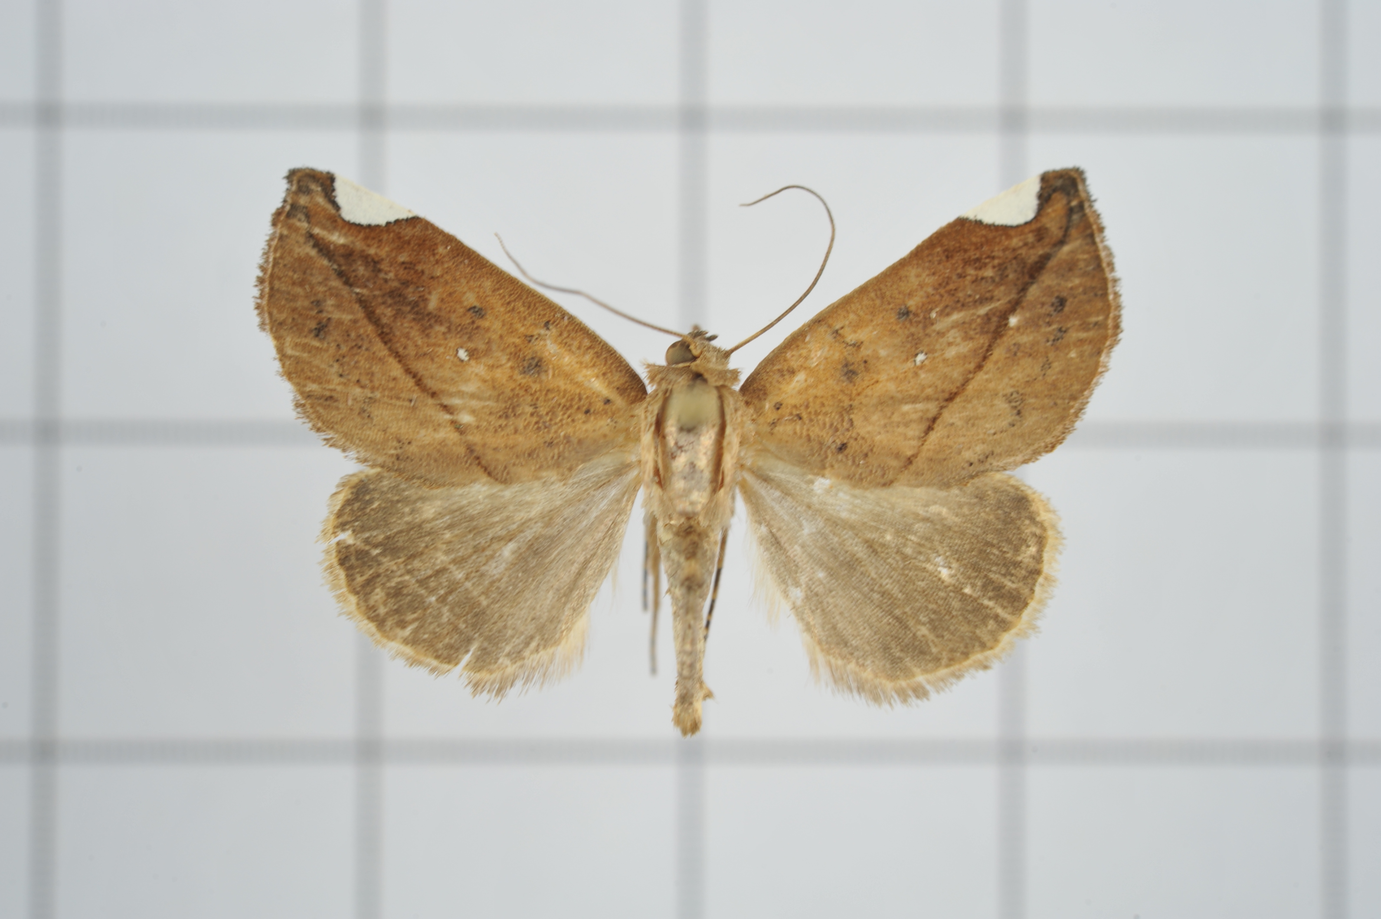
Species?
Negeta contrariata
